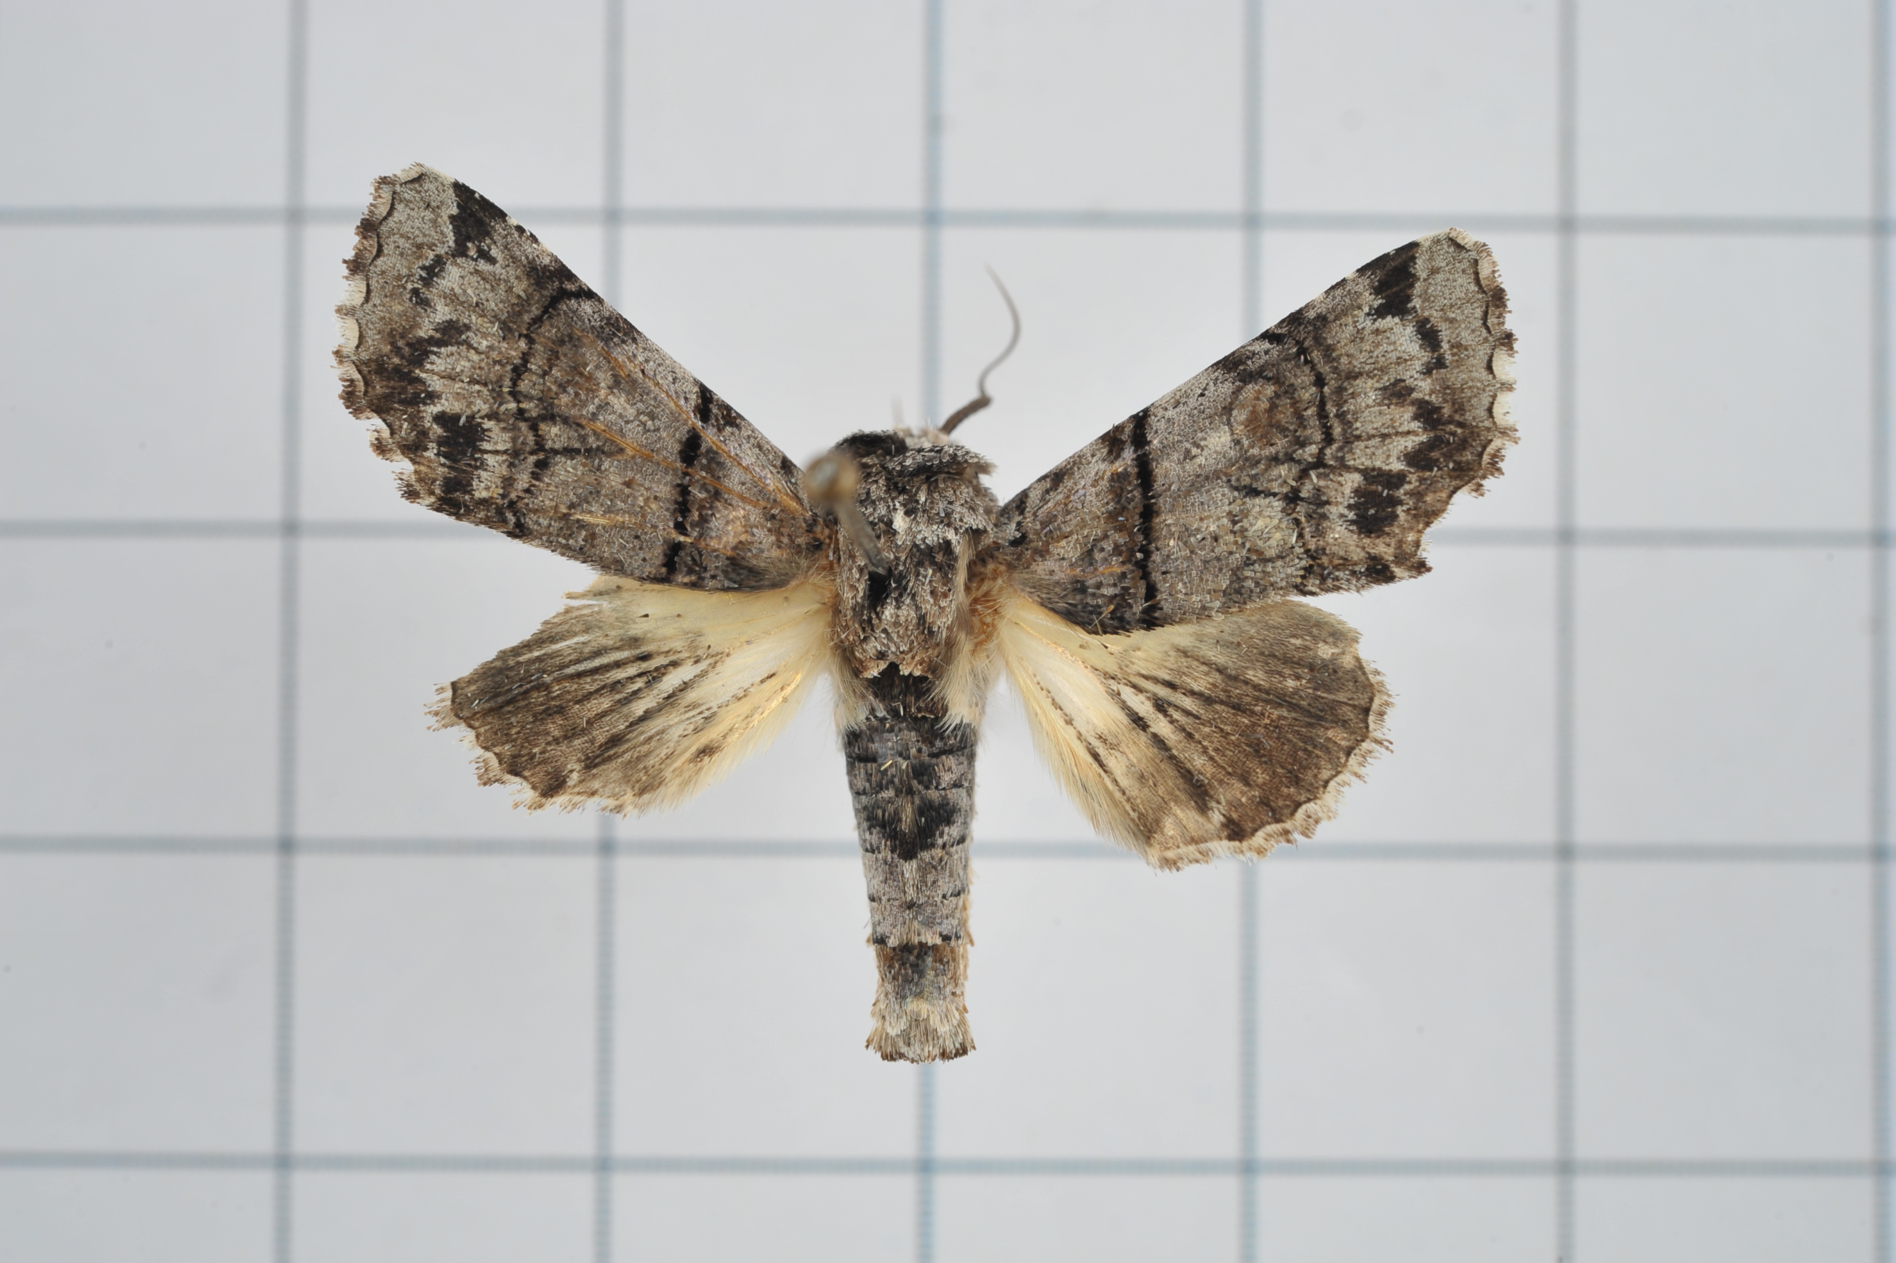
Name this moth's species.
Aplotelia diplographa
